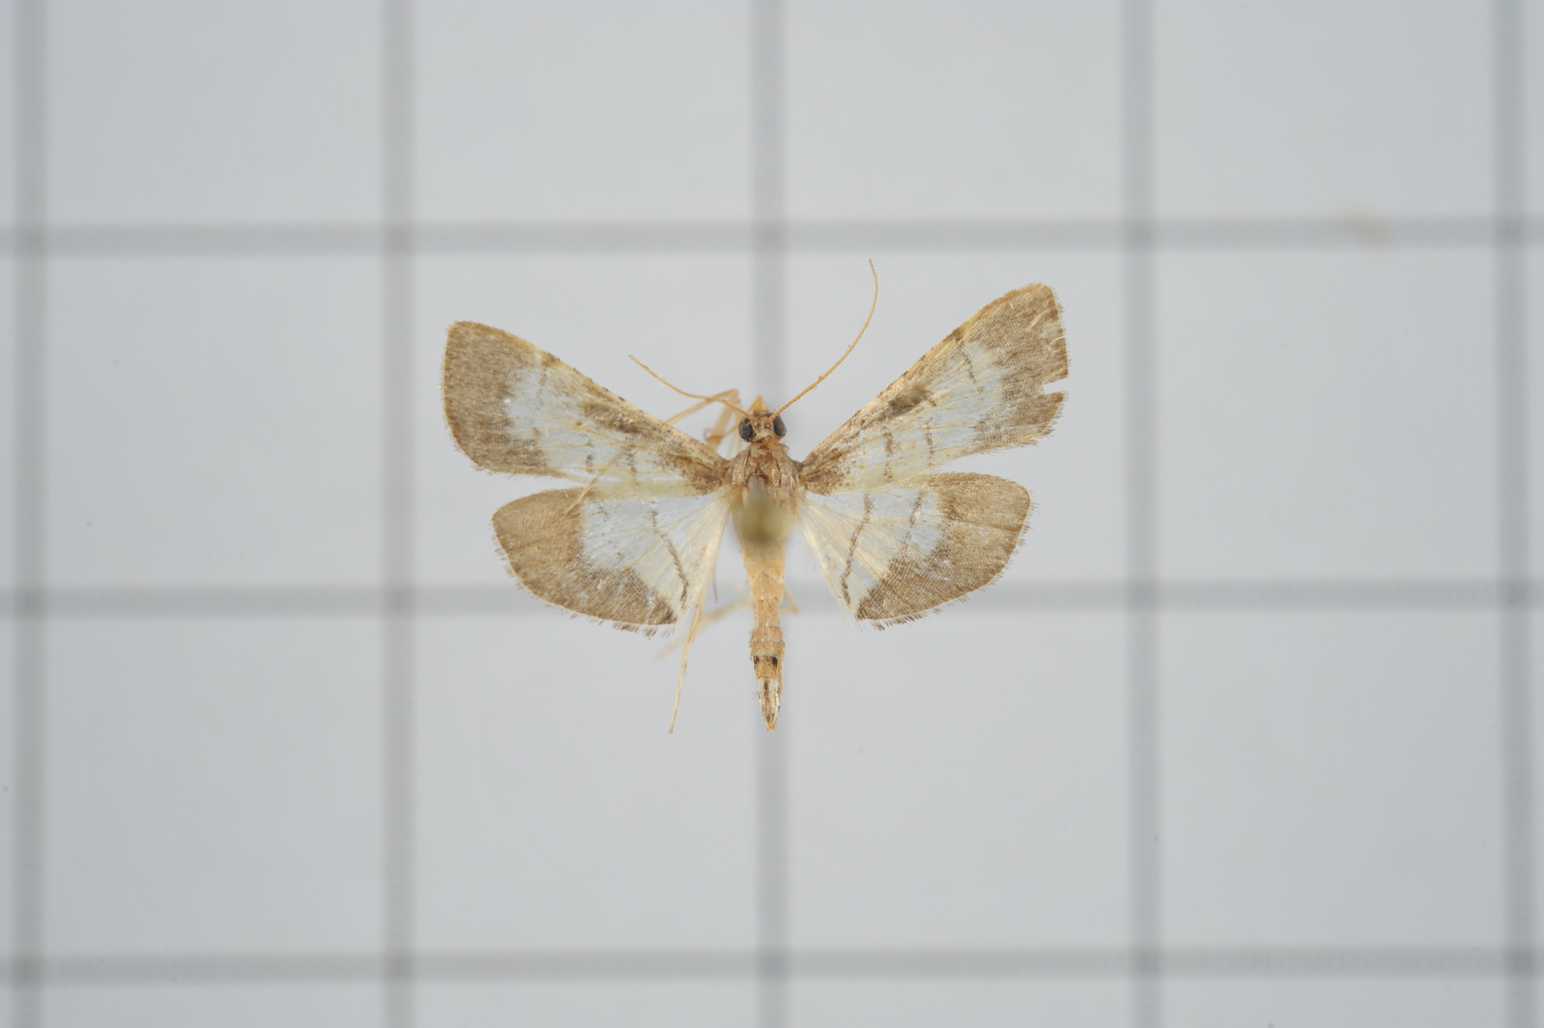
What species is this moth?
Cnaphalocrocis stereogona
